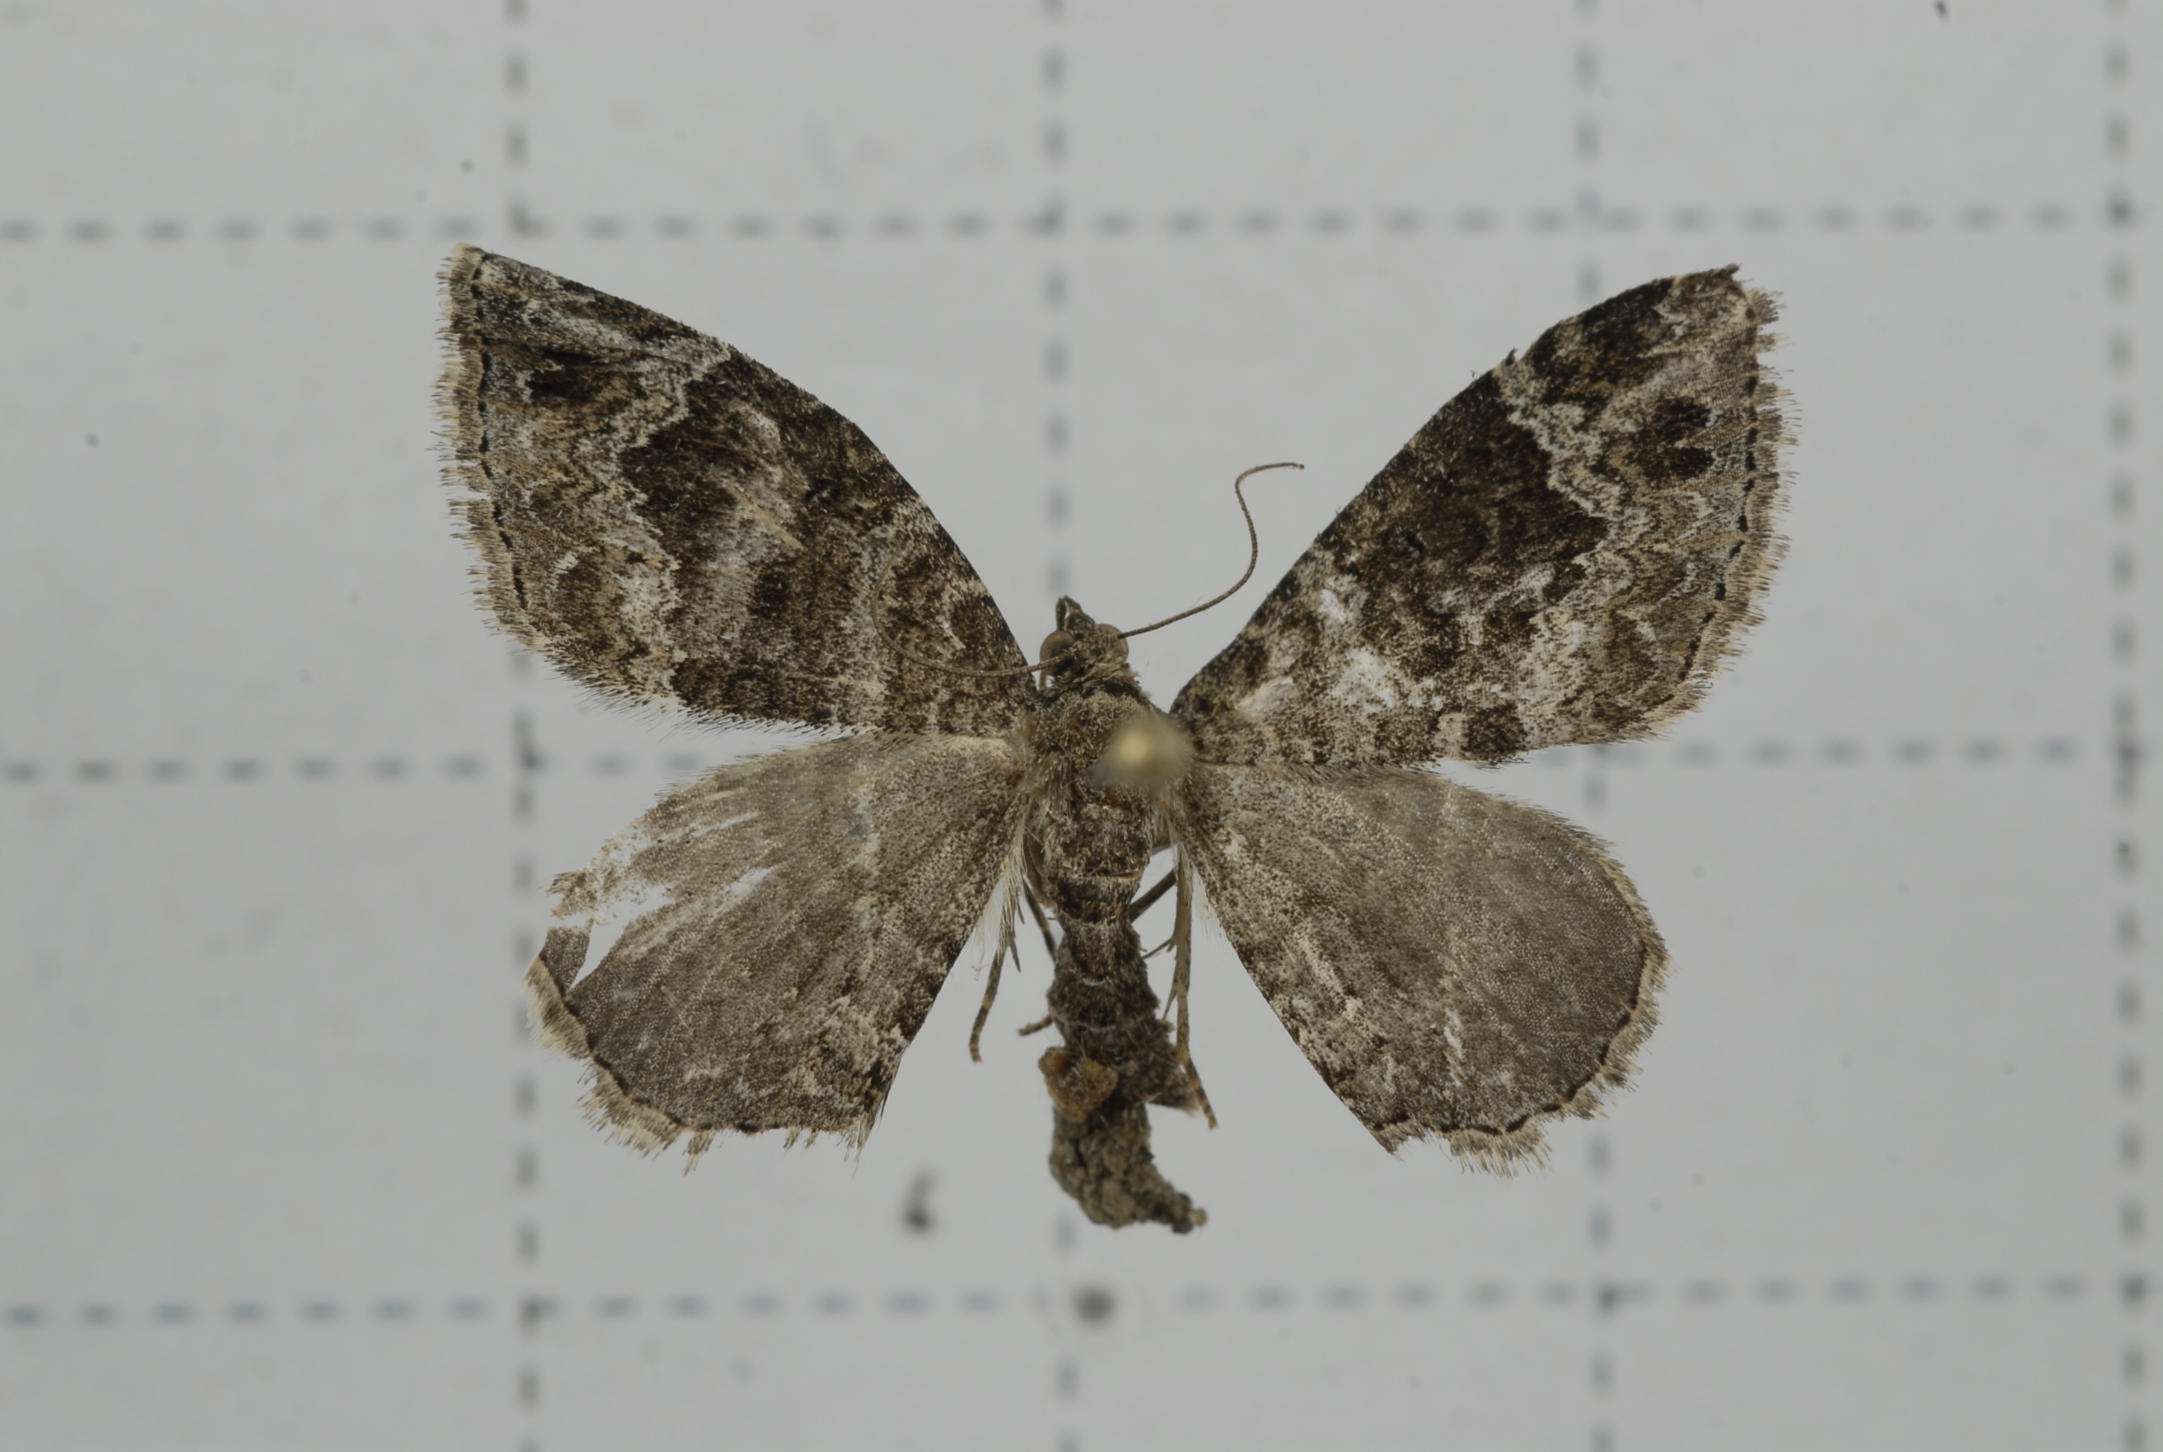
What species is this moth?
Xanthorhoe saturata
